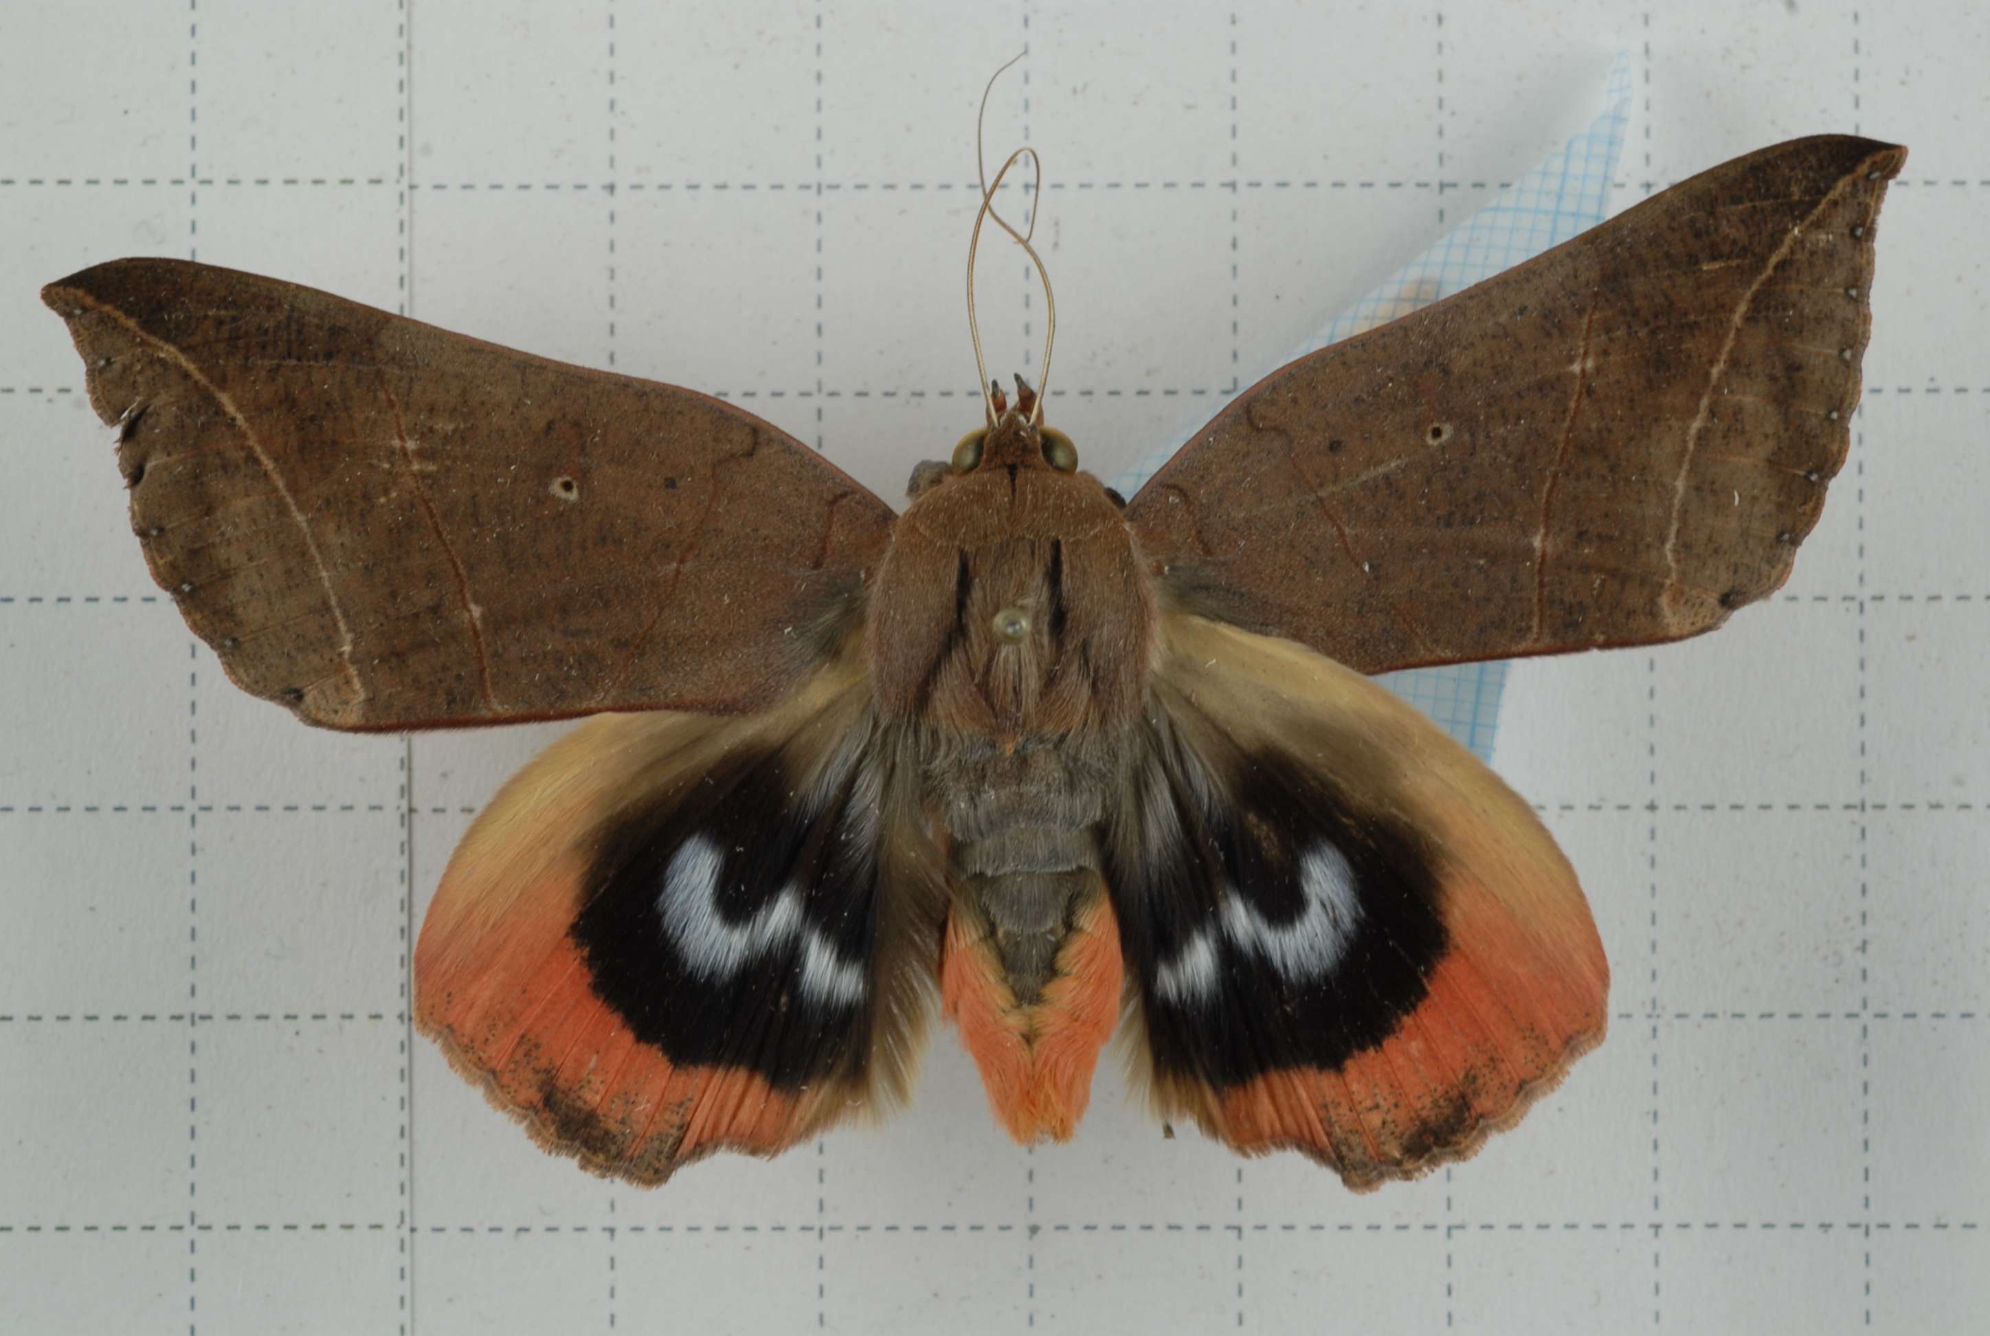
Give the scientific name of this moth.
Thyas juno
